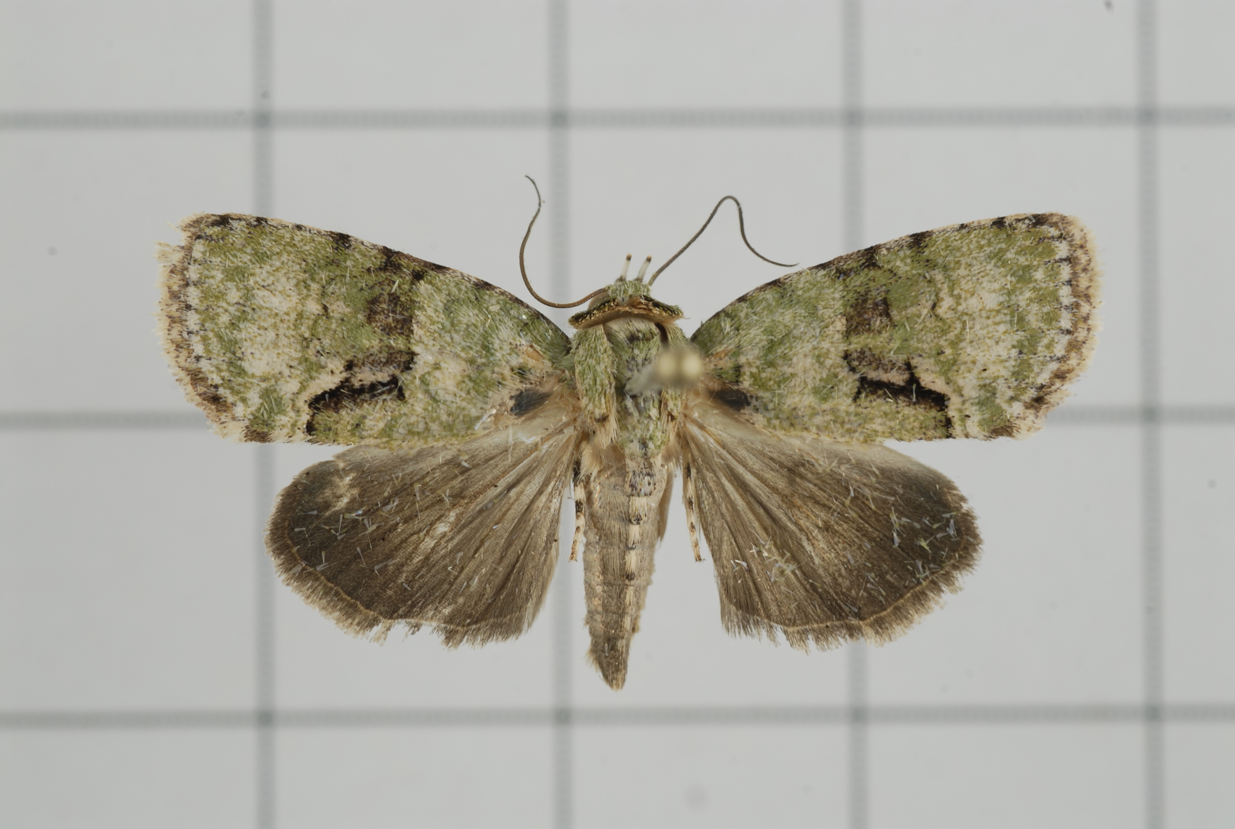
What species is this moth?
Blenina puloa
